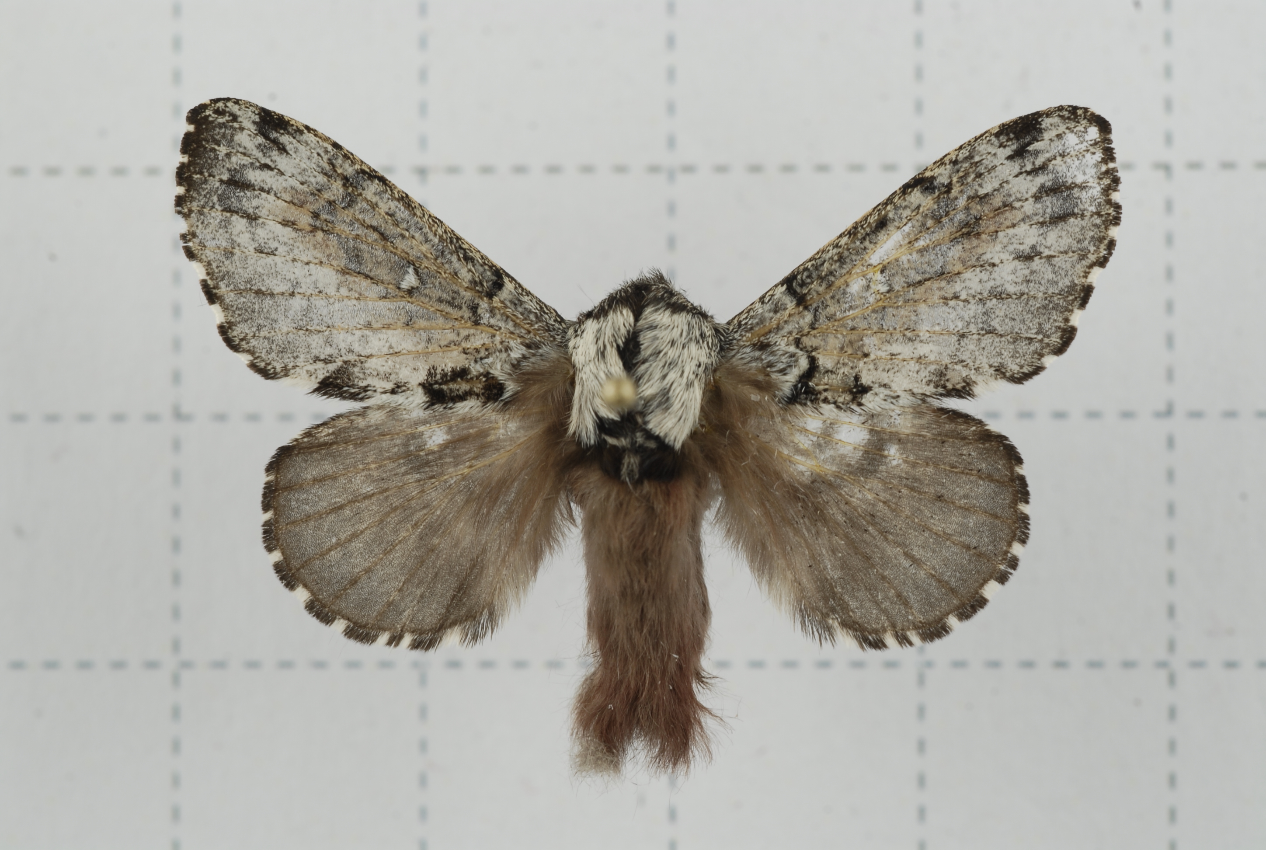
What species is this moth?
Cosmotriche discitincta discitincta
